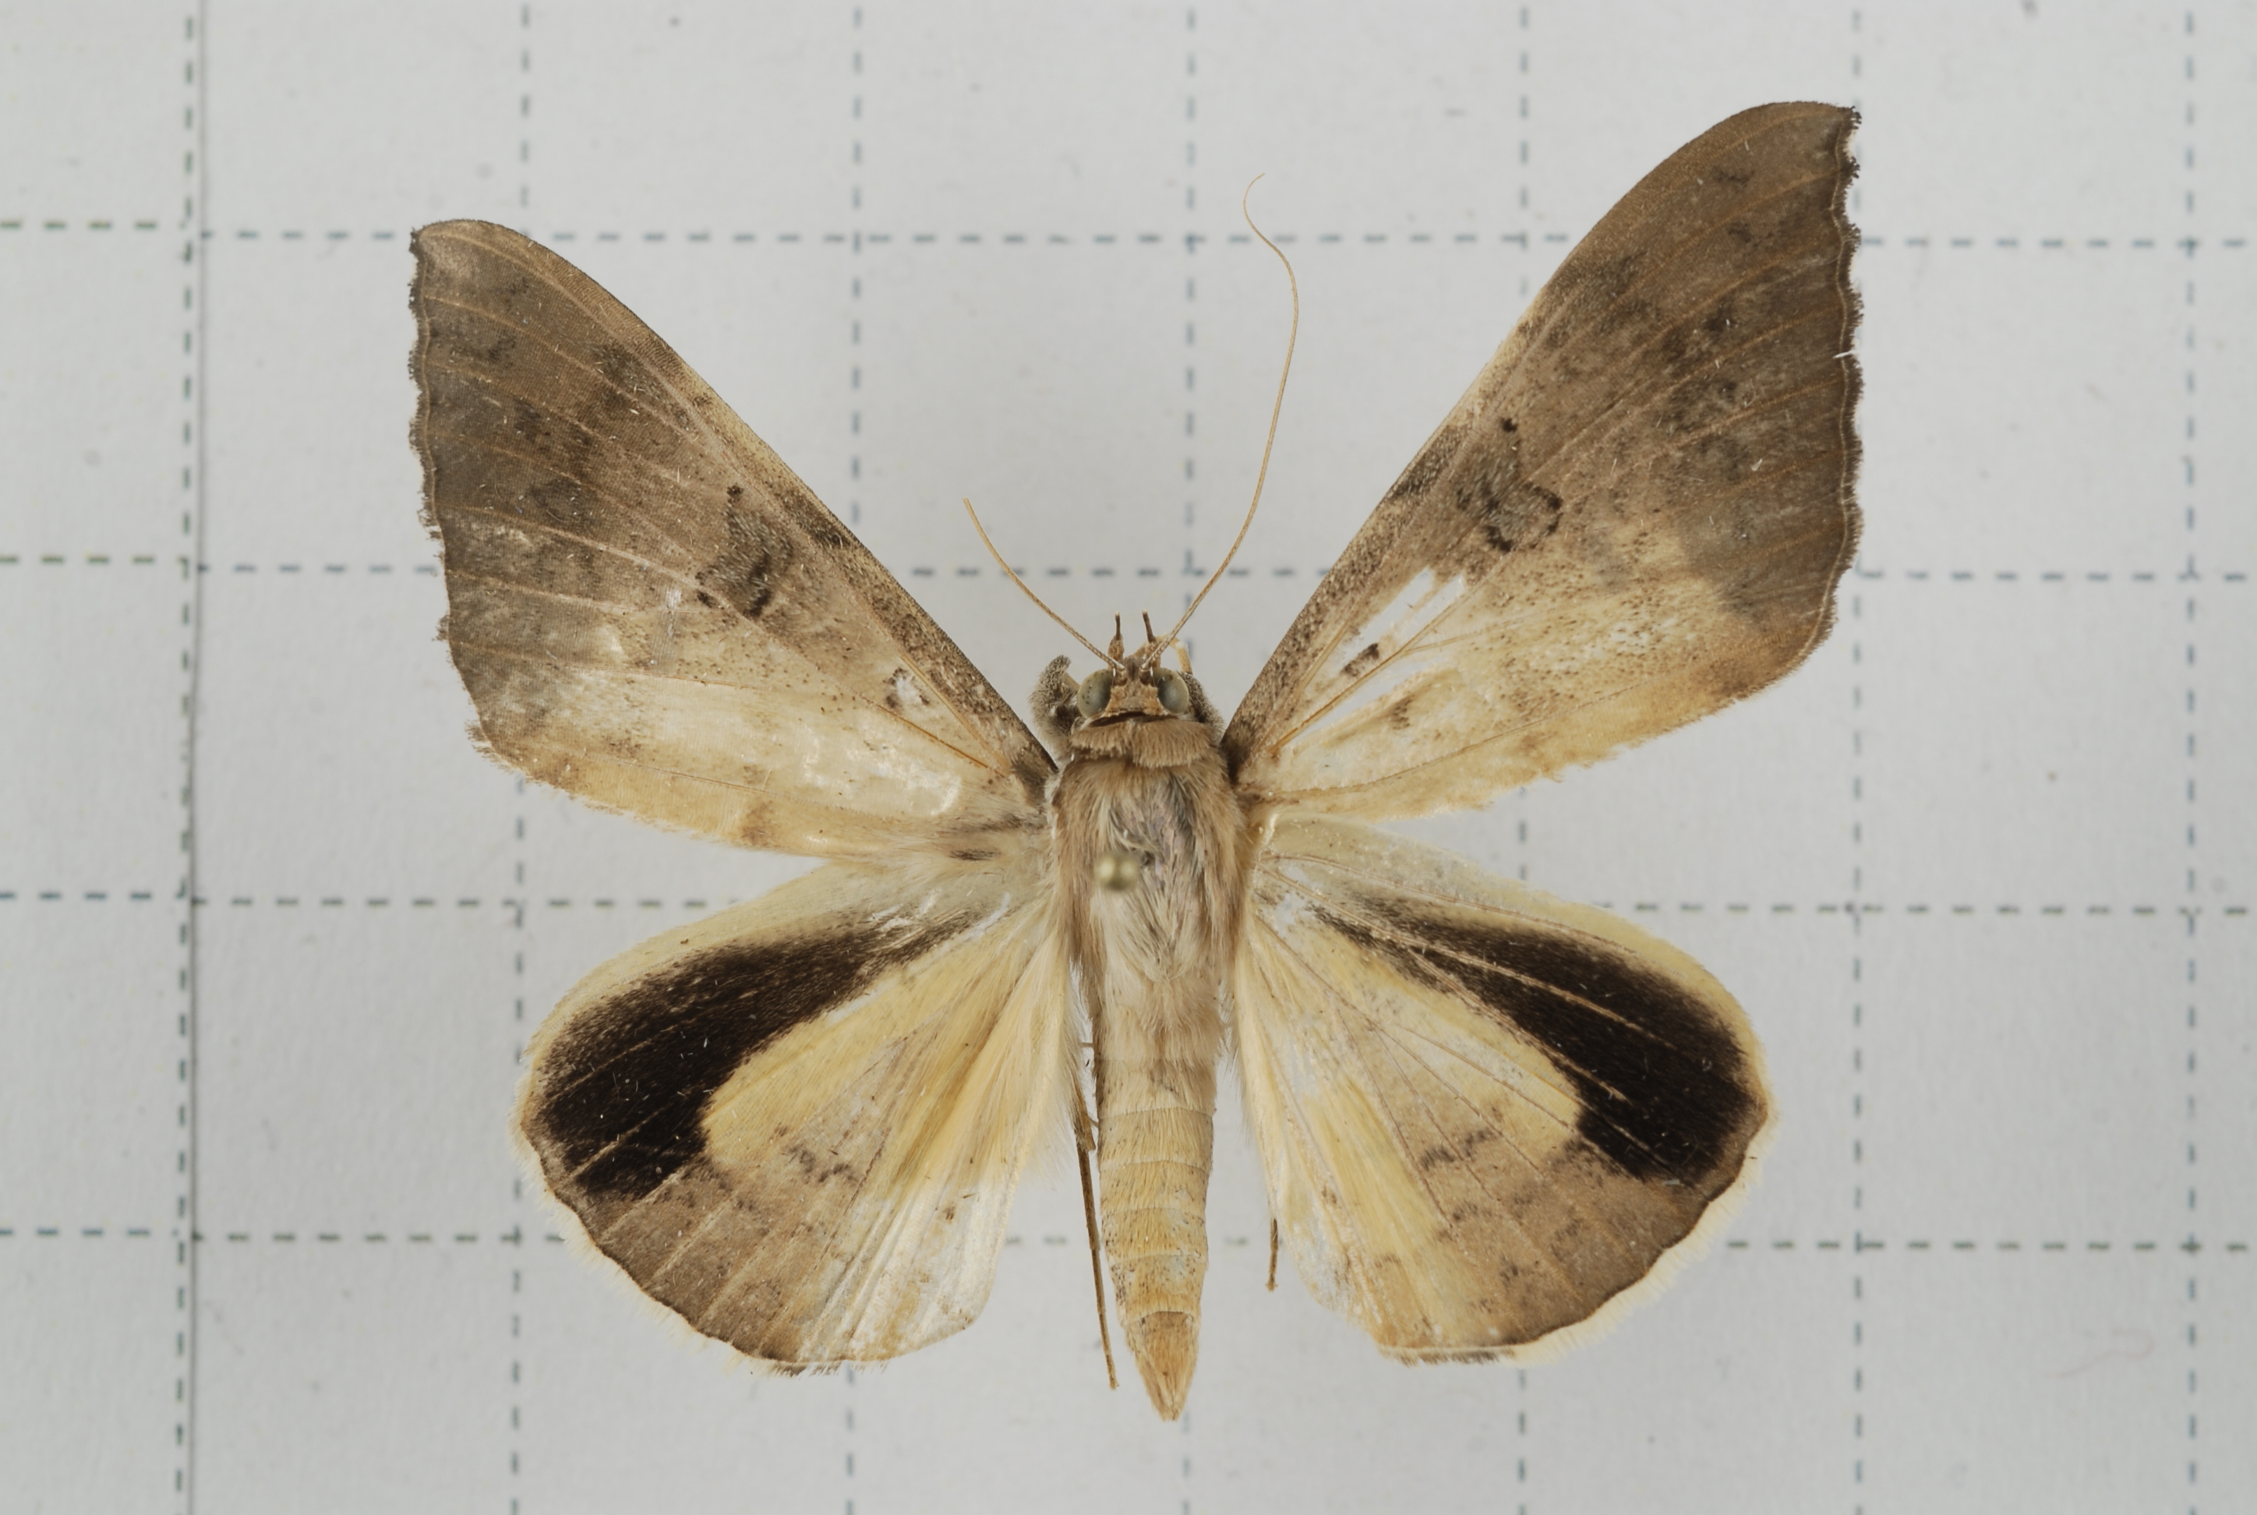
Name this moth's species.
Oxyodes scrobiculata
